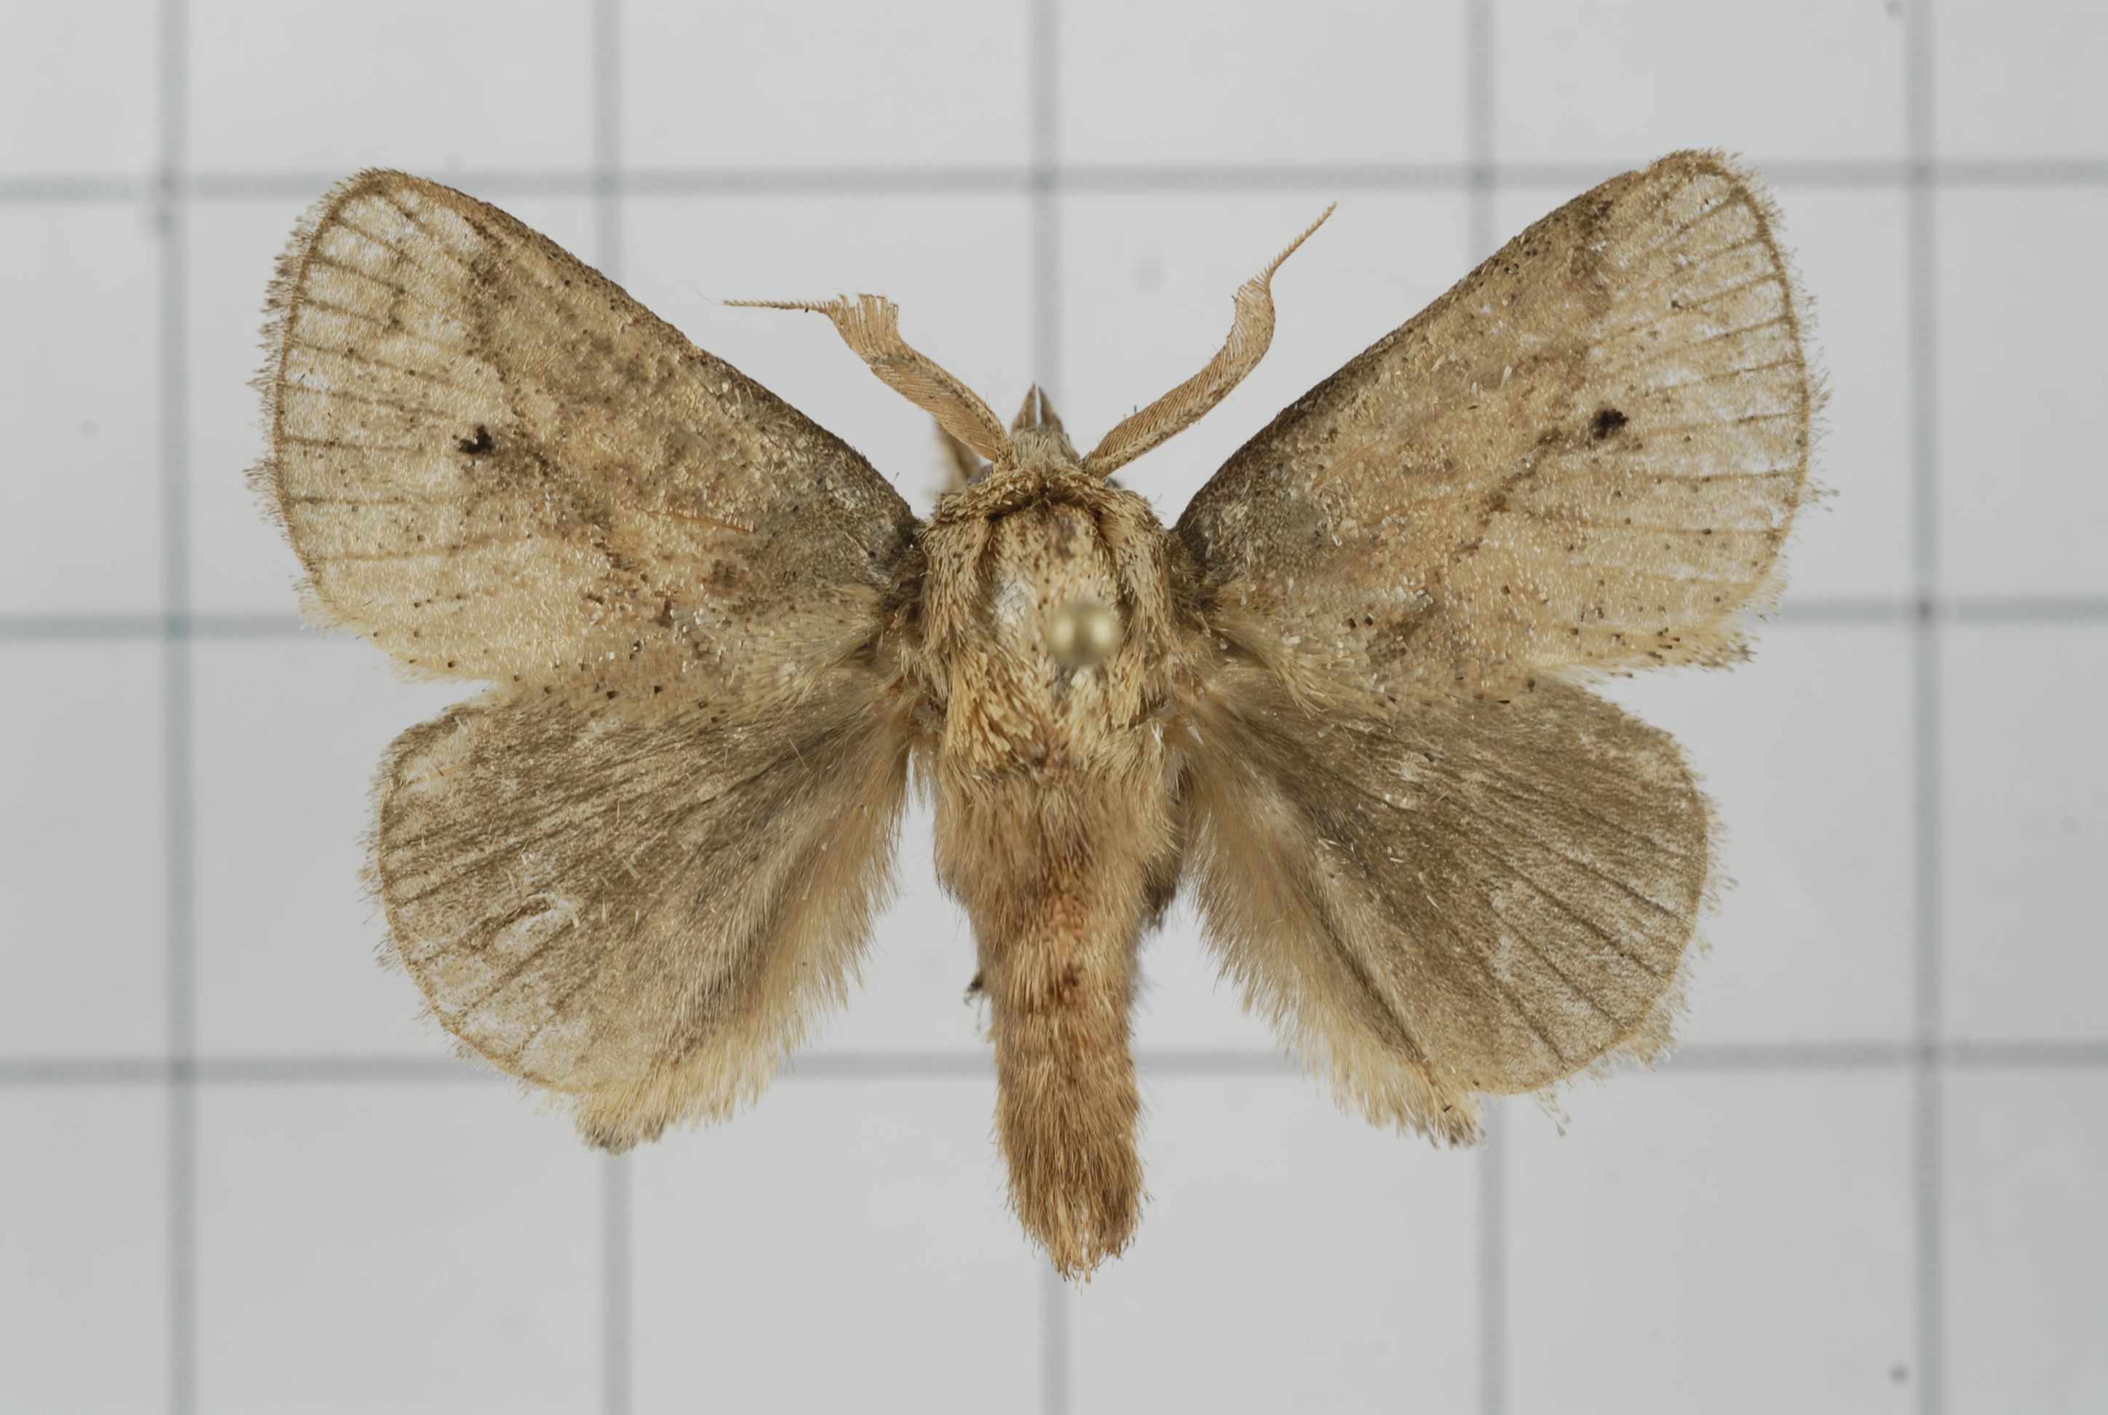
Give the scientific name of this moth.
Susica sinensis
